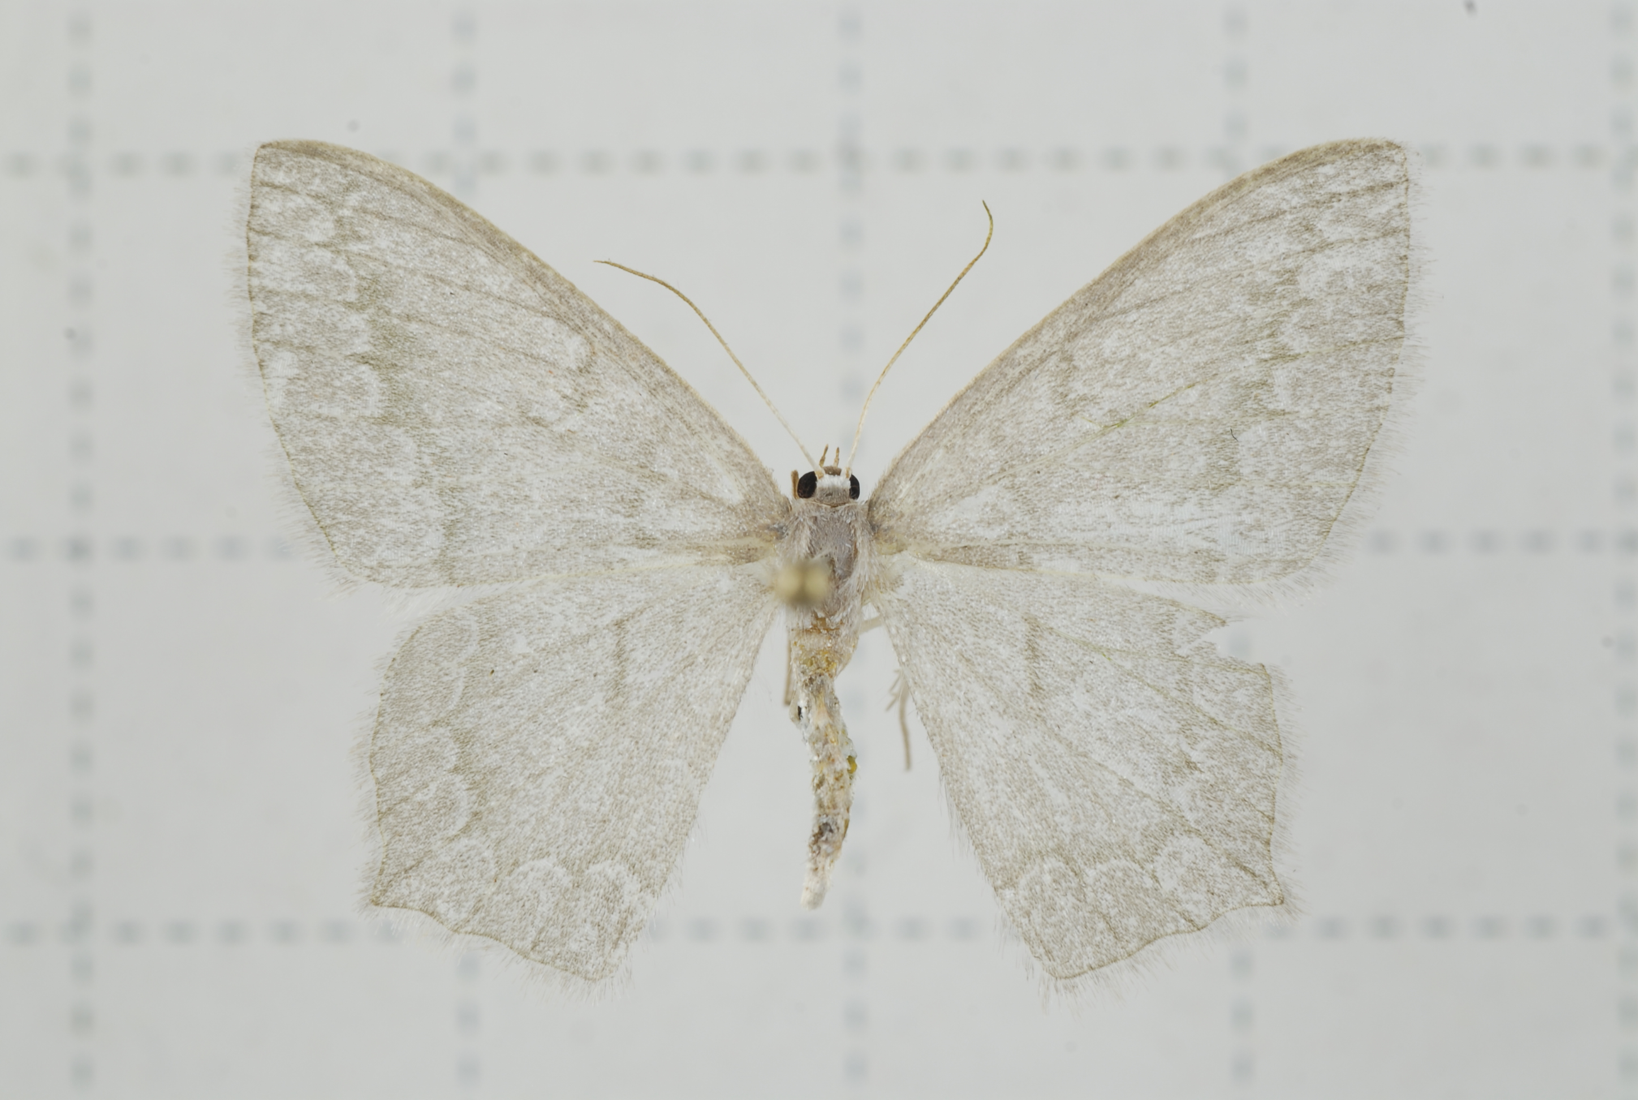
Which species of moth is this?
Jodis rantaizanensis
